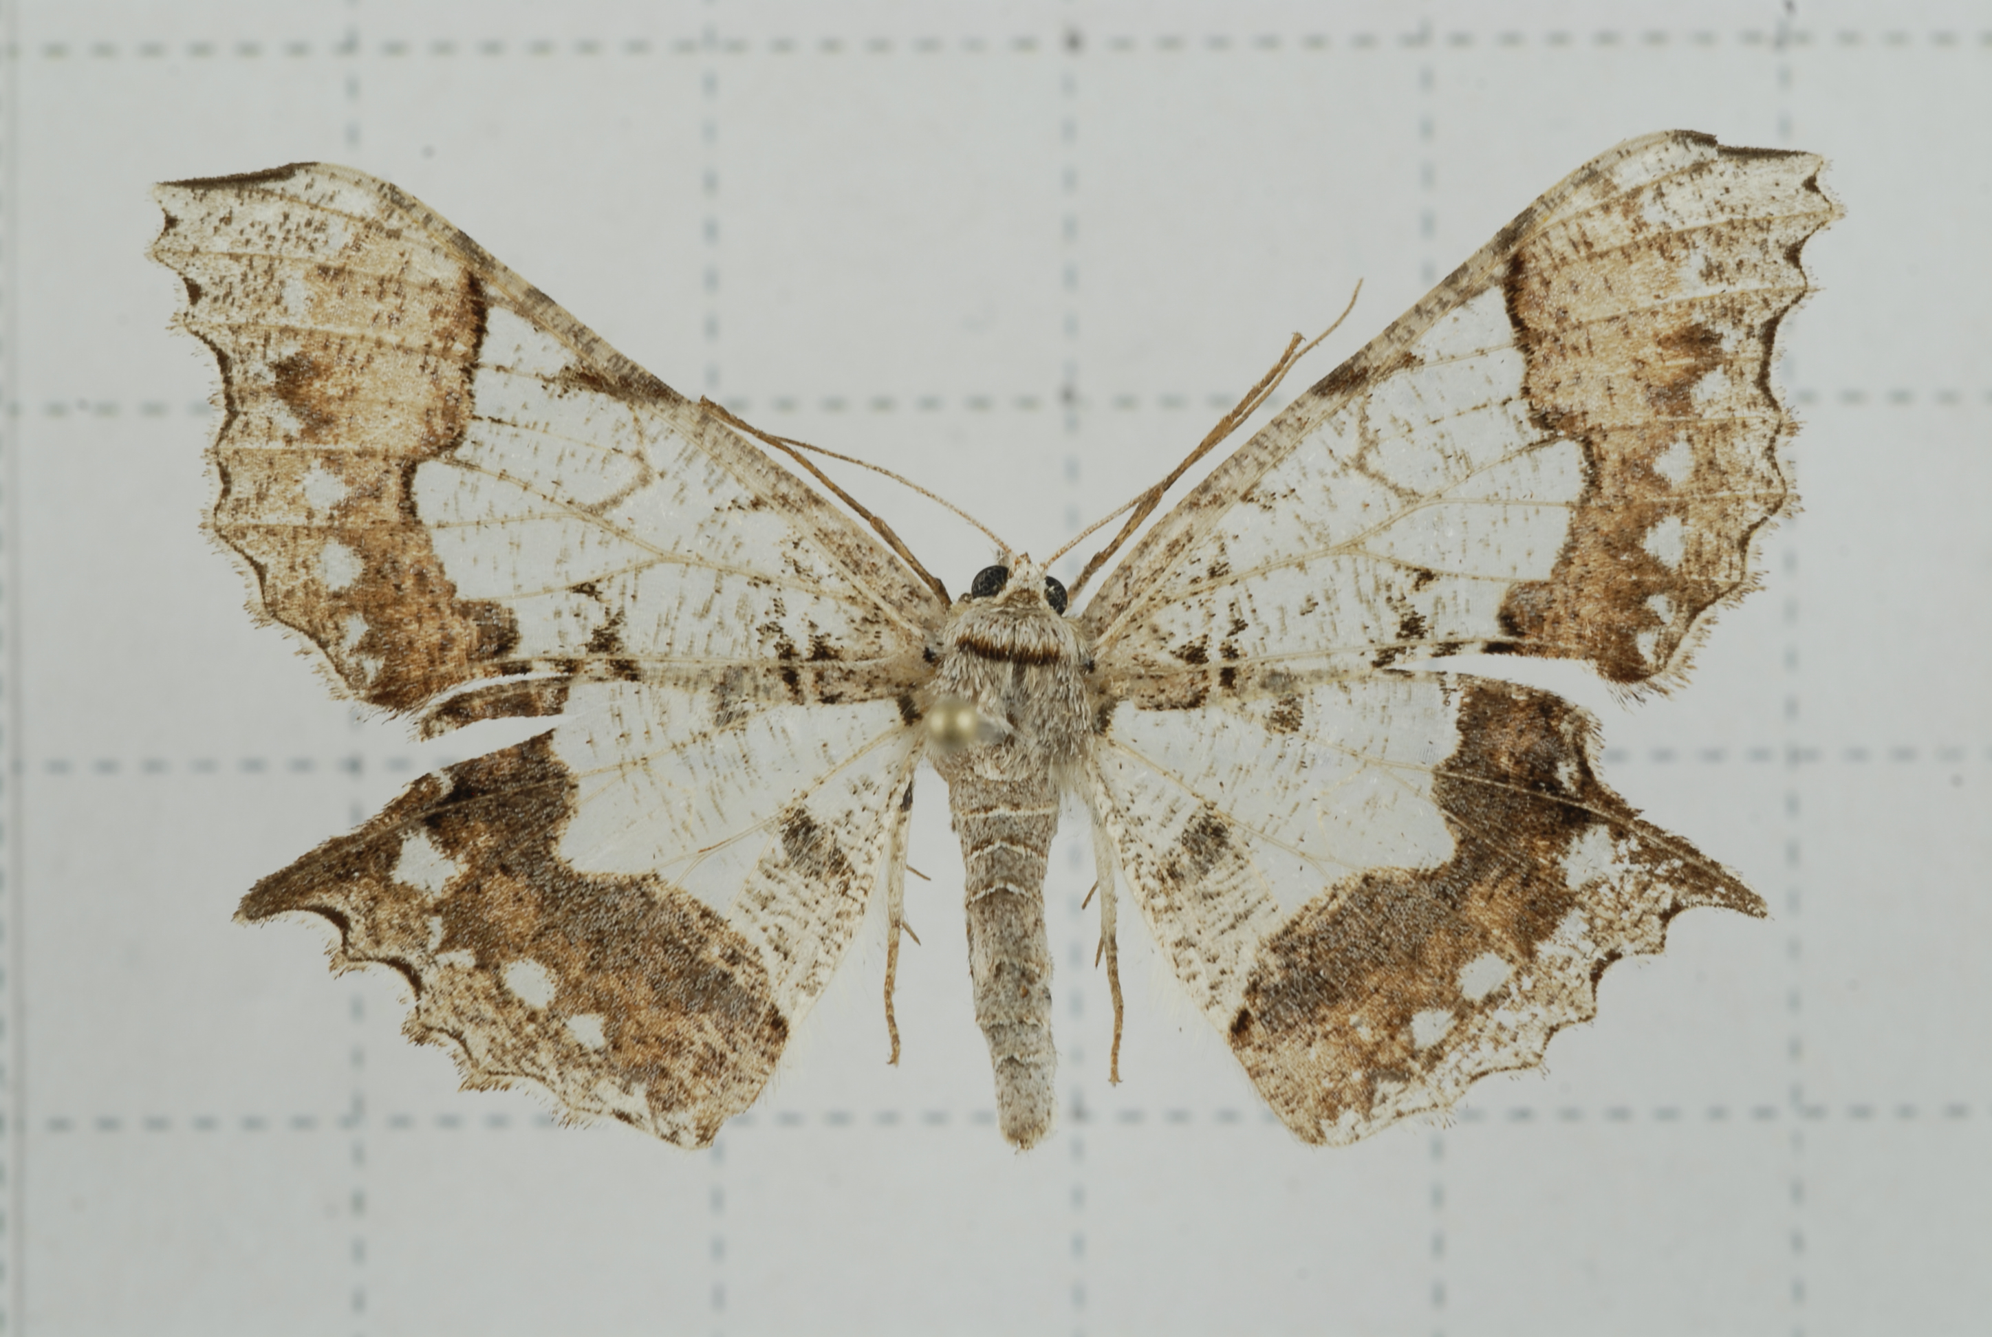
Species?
Krananda semihyalina
